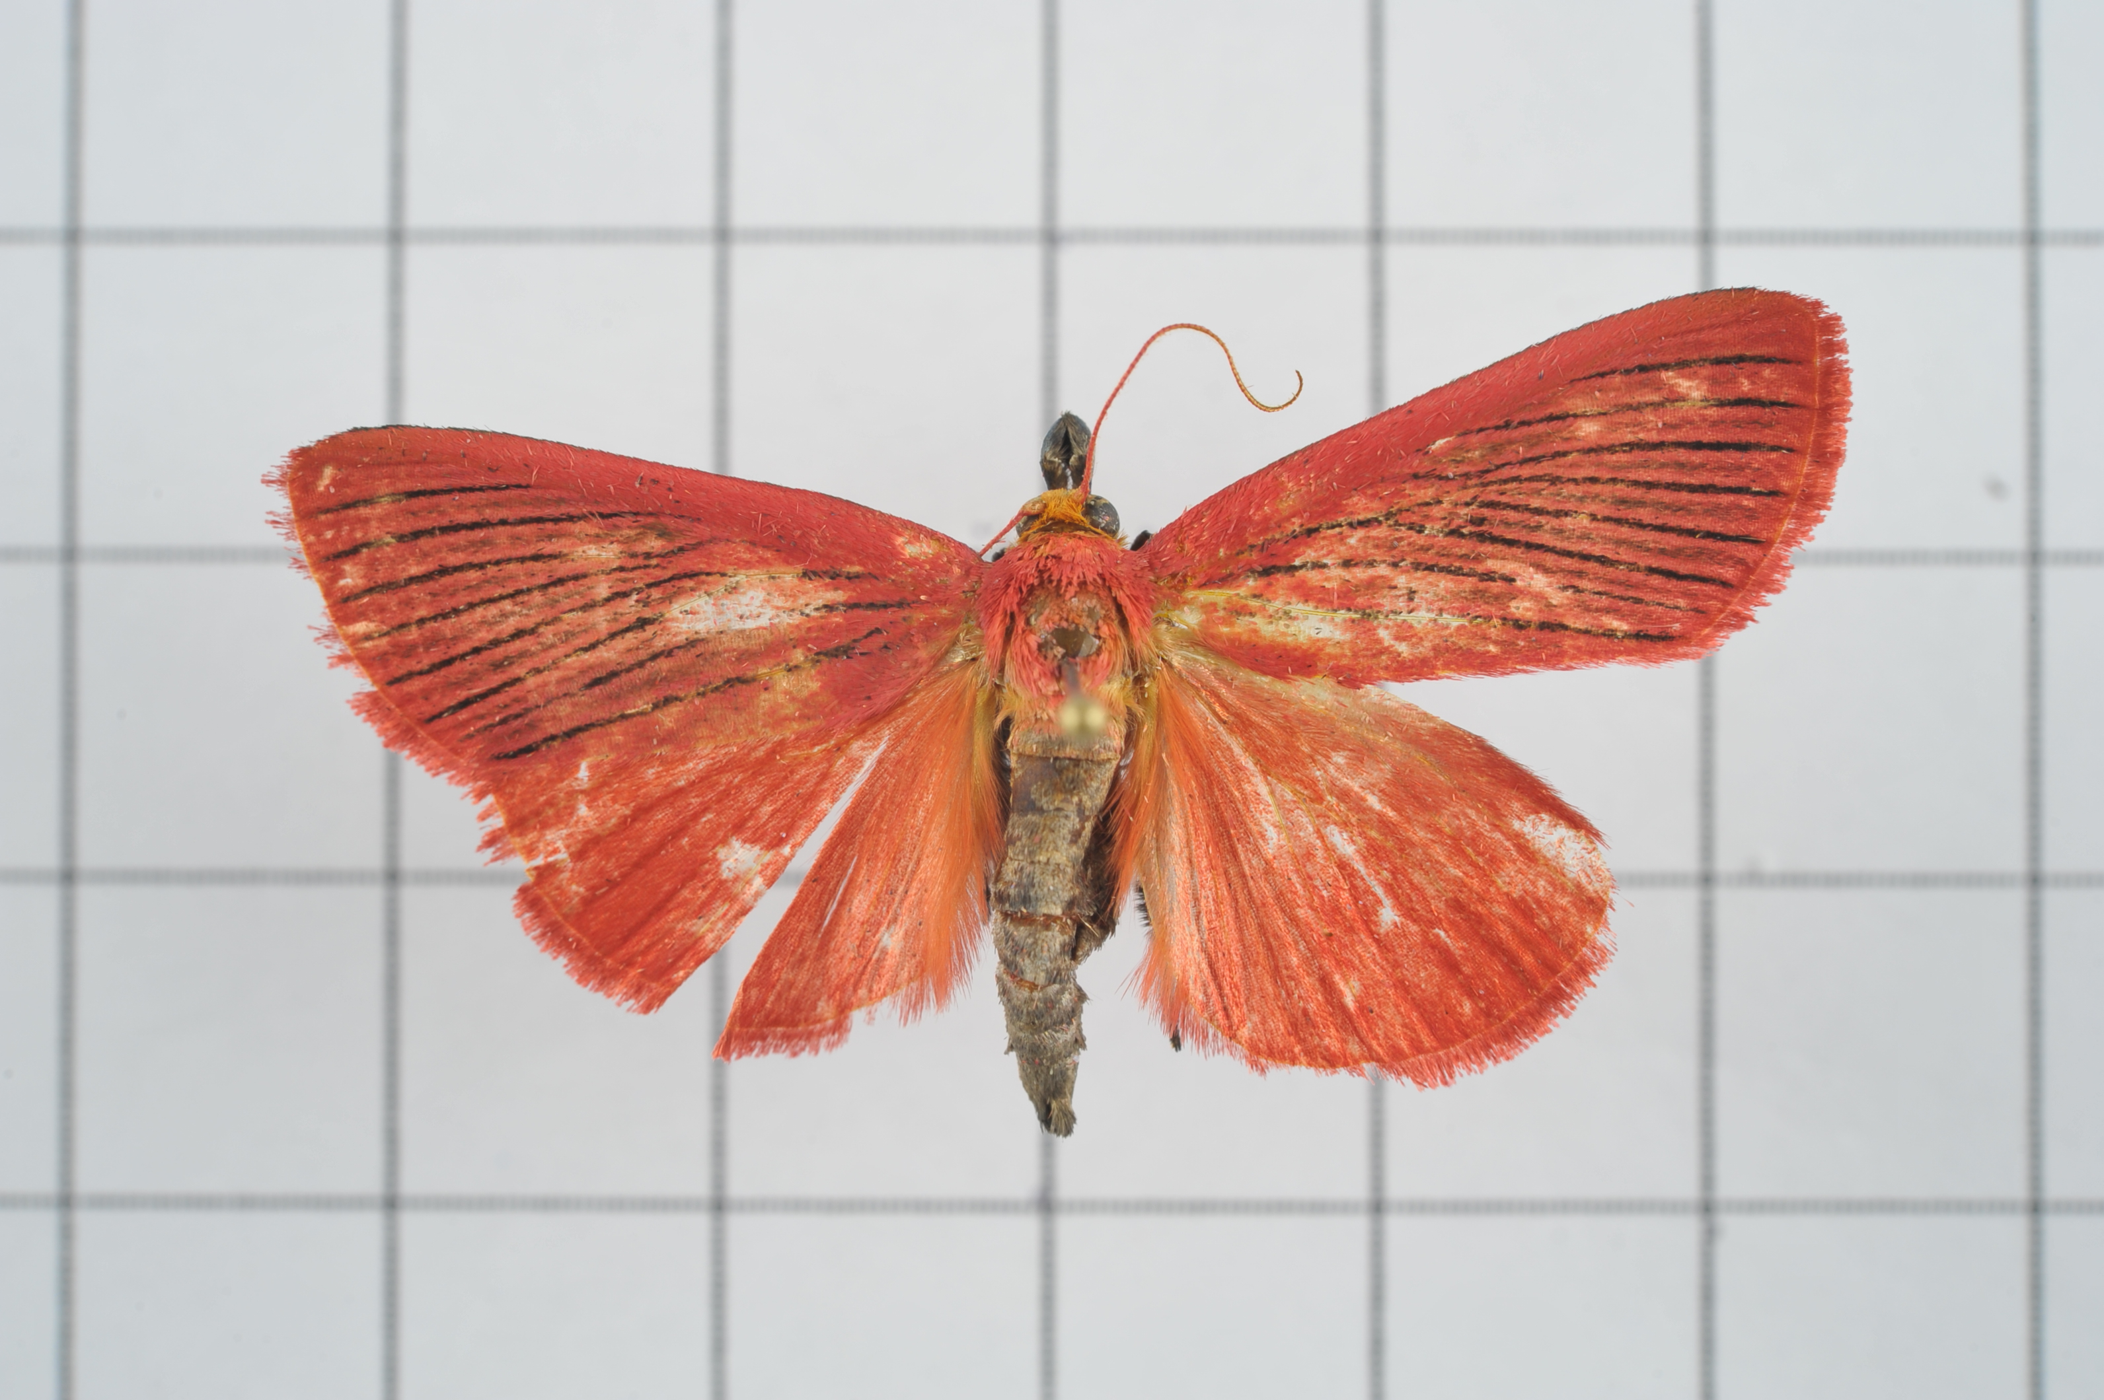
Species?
Arctioblepsis rubida
